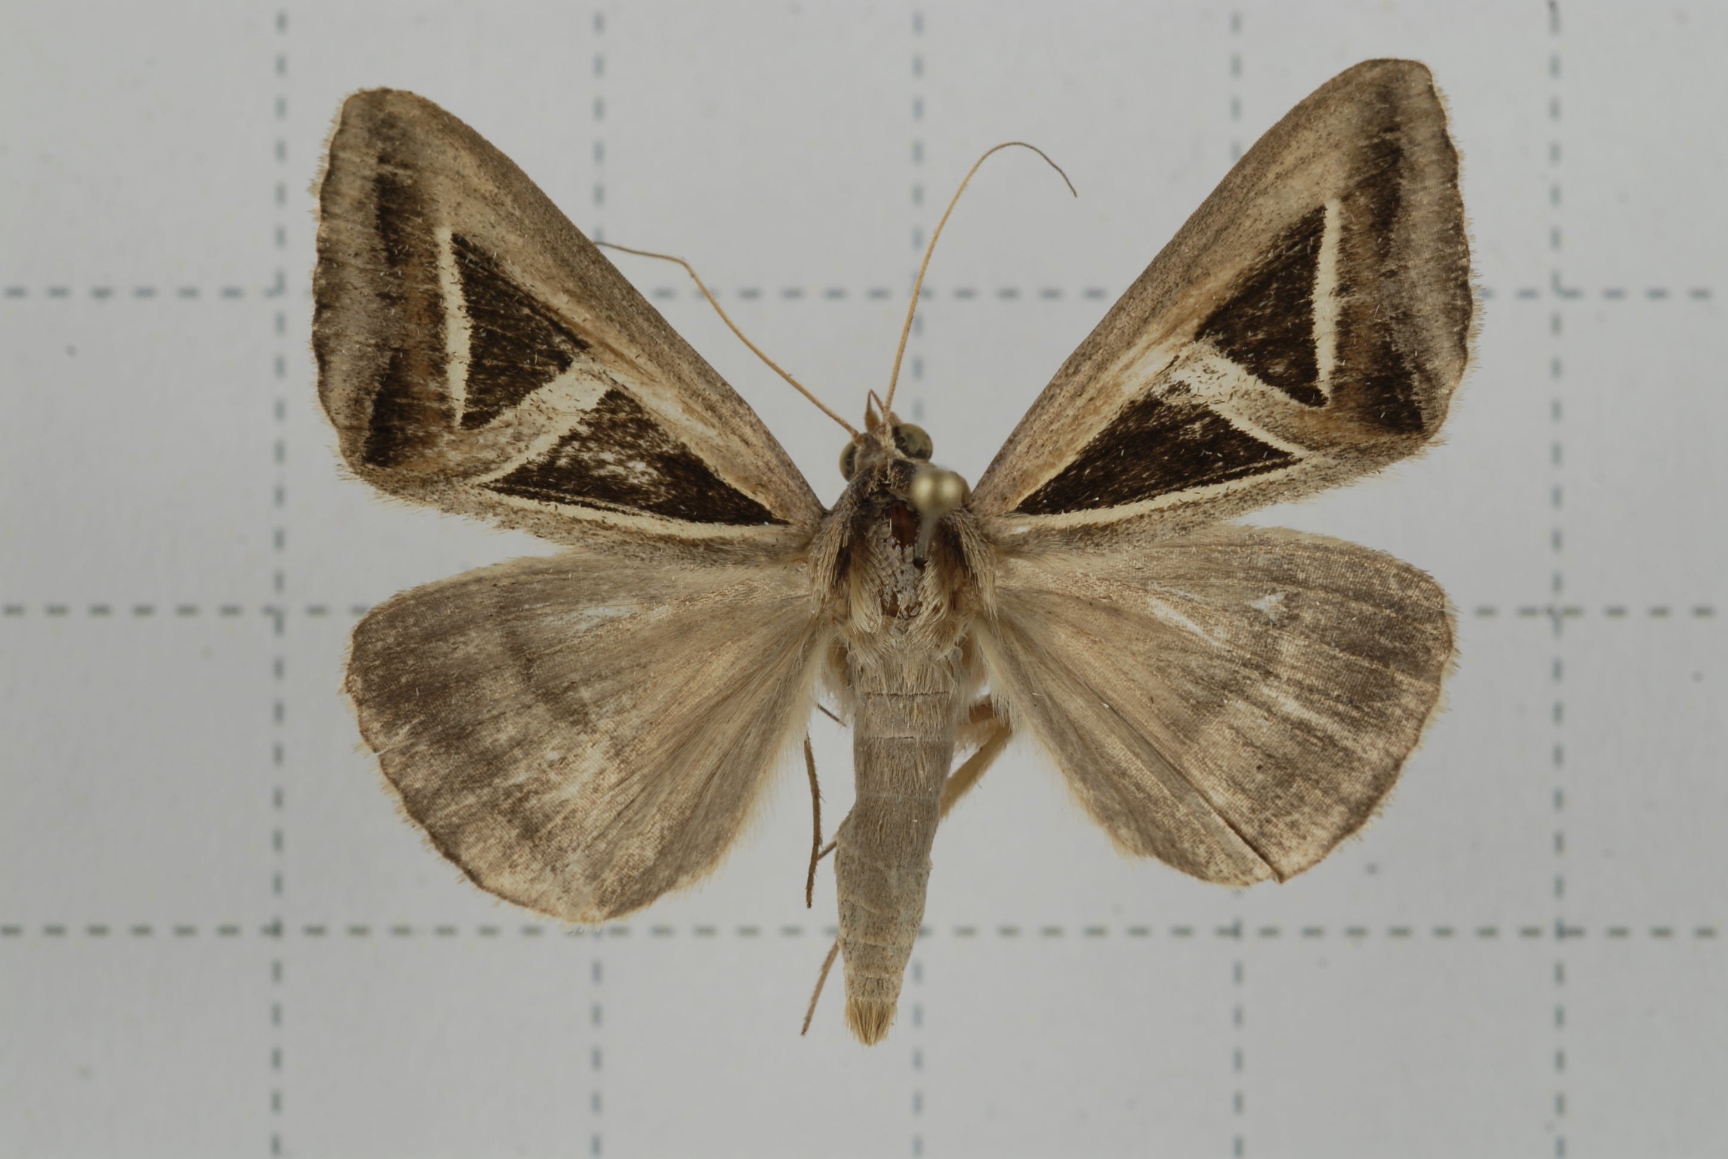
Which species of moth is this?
Trigonodes hyppasia
